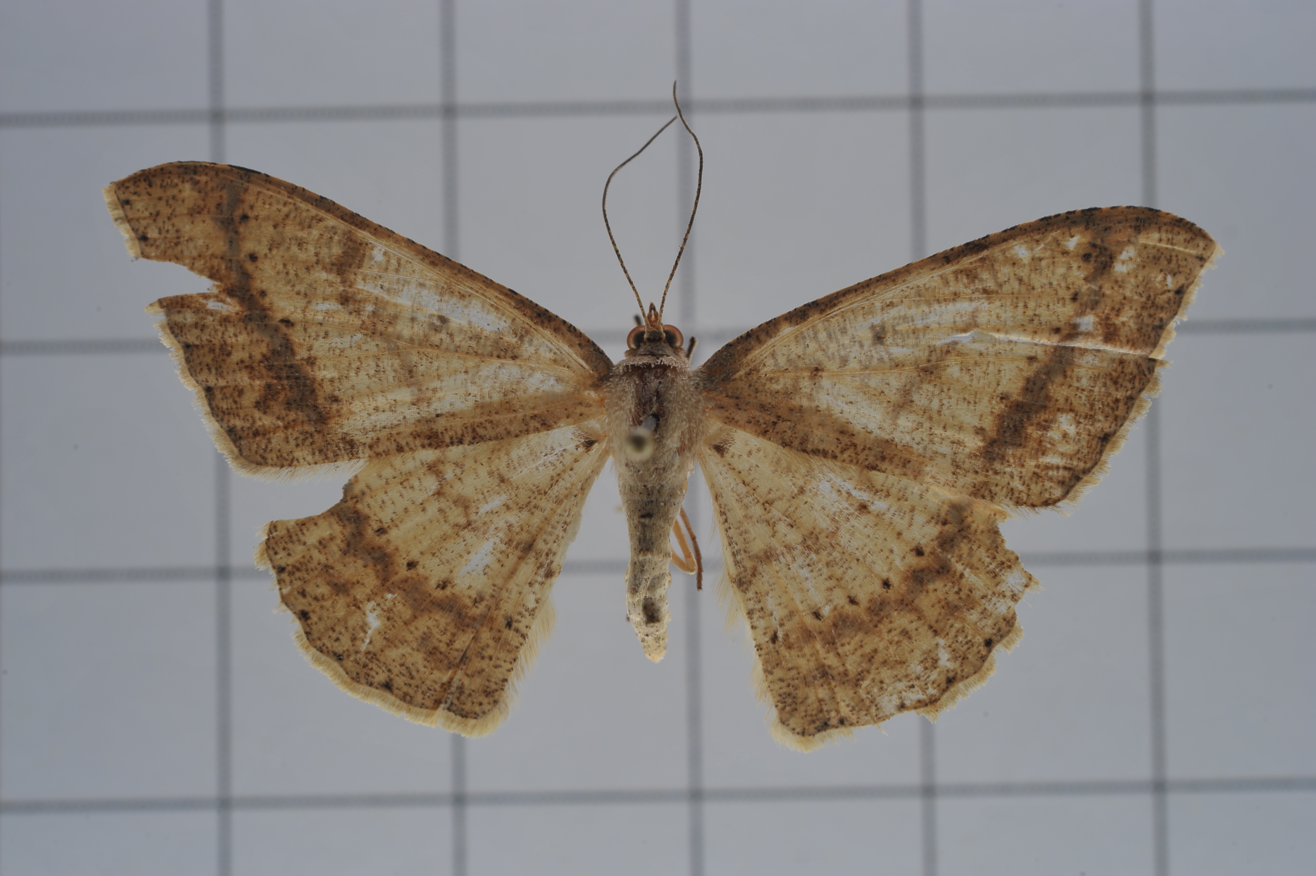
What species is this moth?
Luxiaria mitorrhaphes
